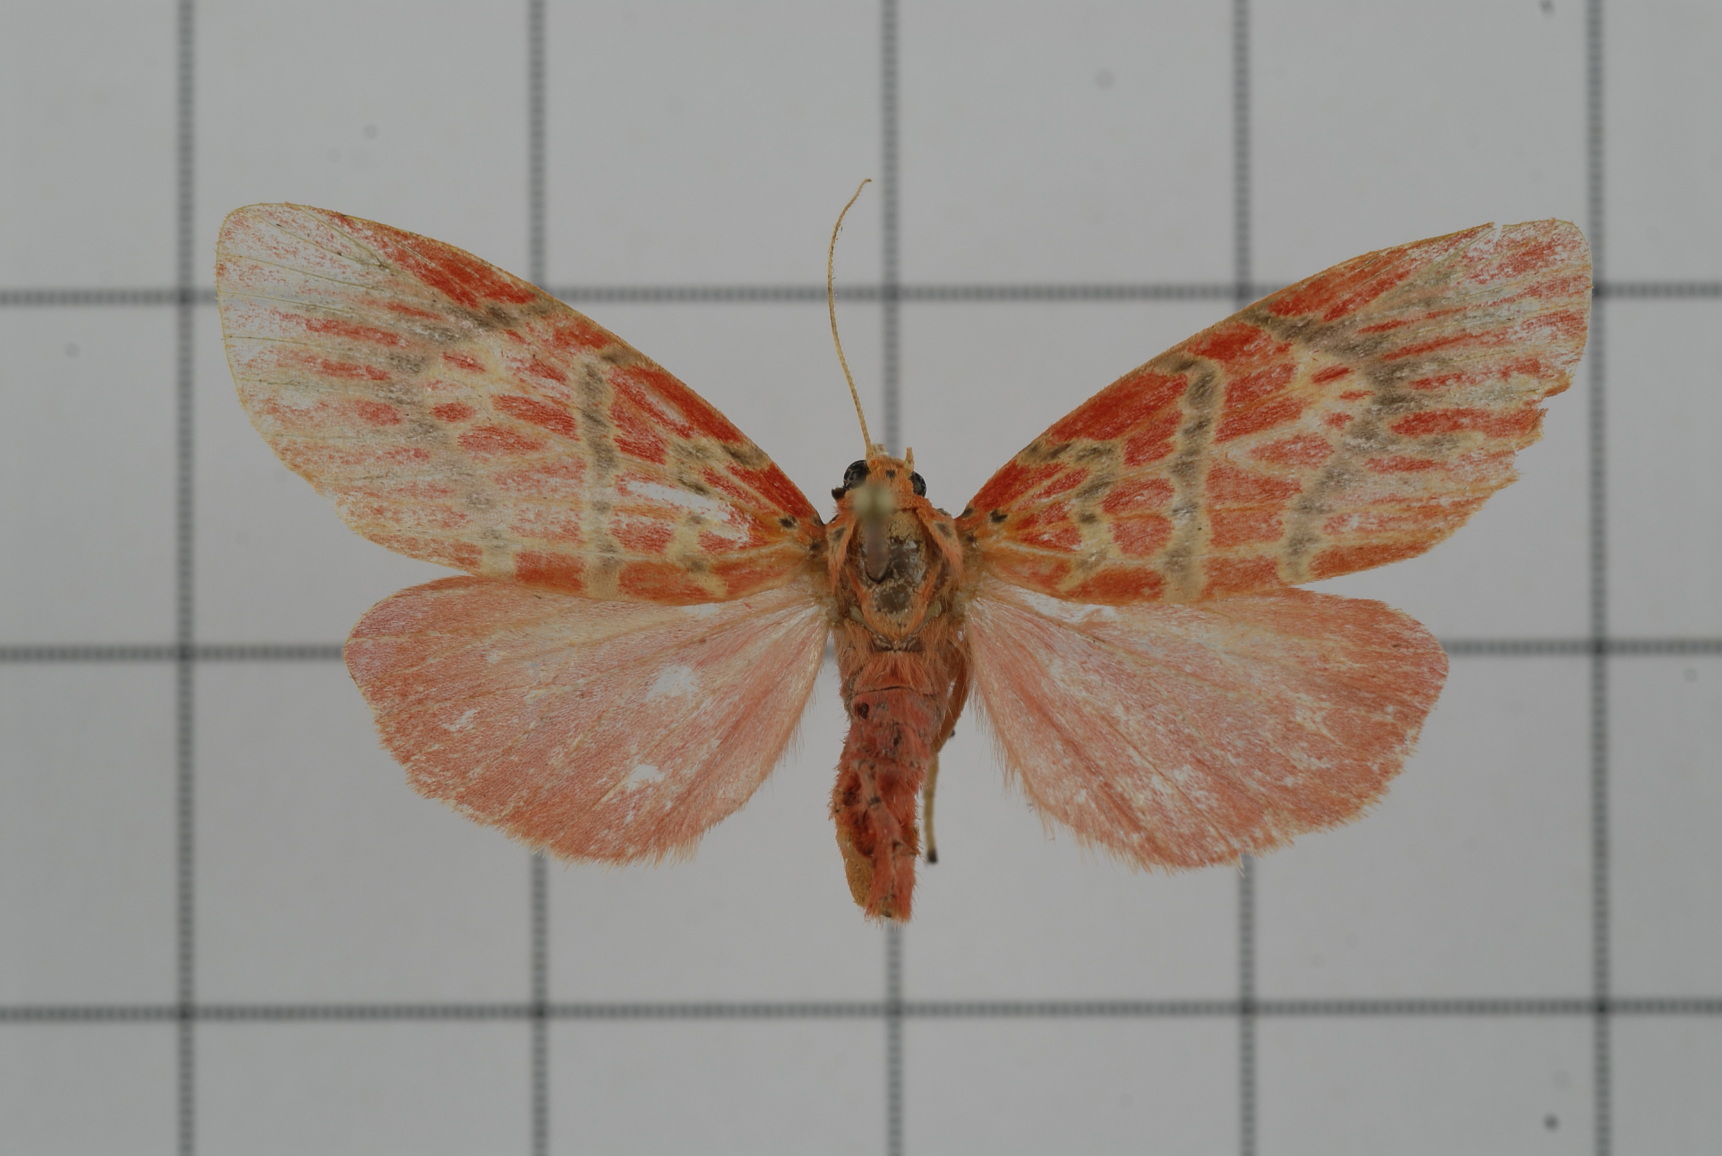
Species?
Barsine sauteri
